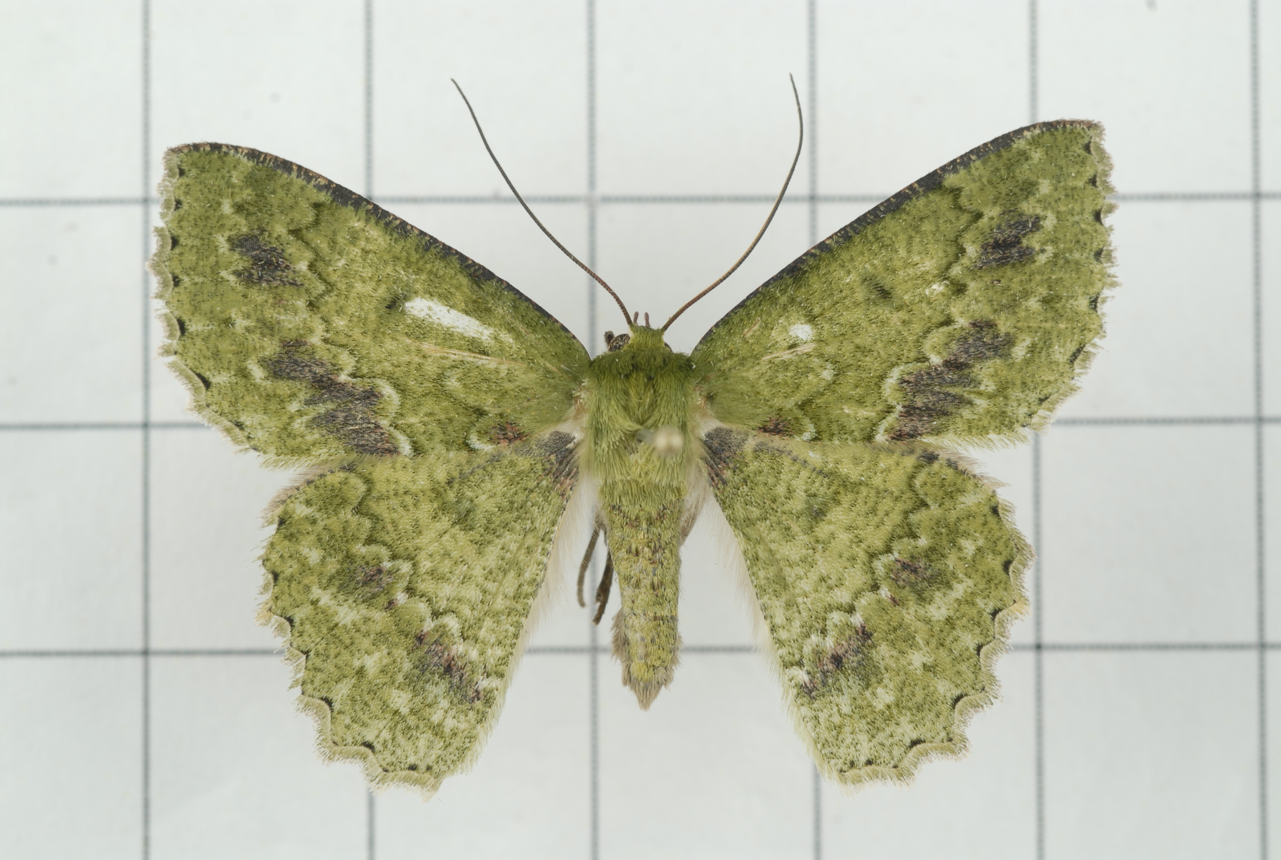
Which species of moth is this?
Herochroma baibarana
